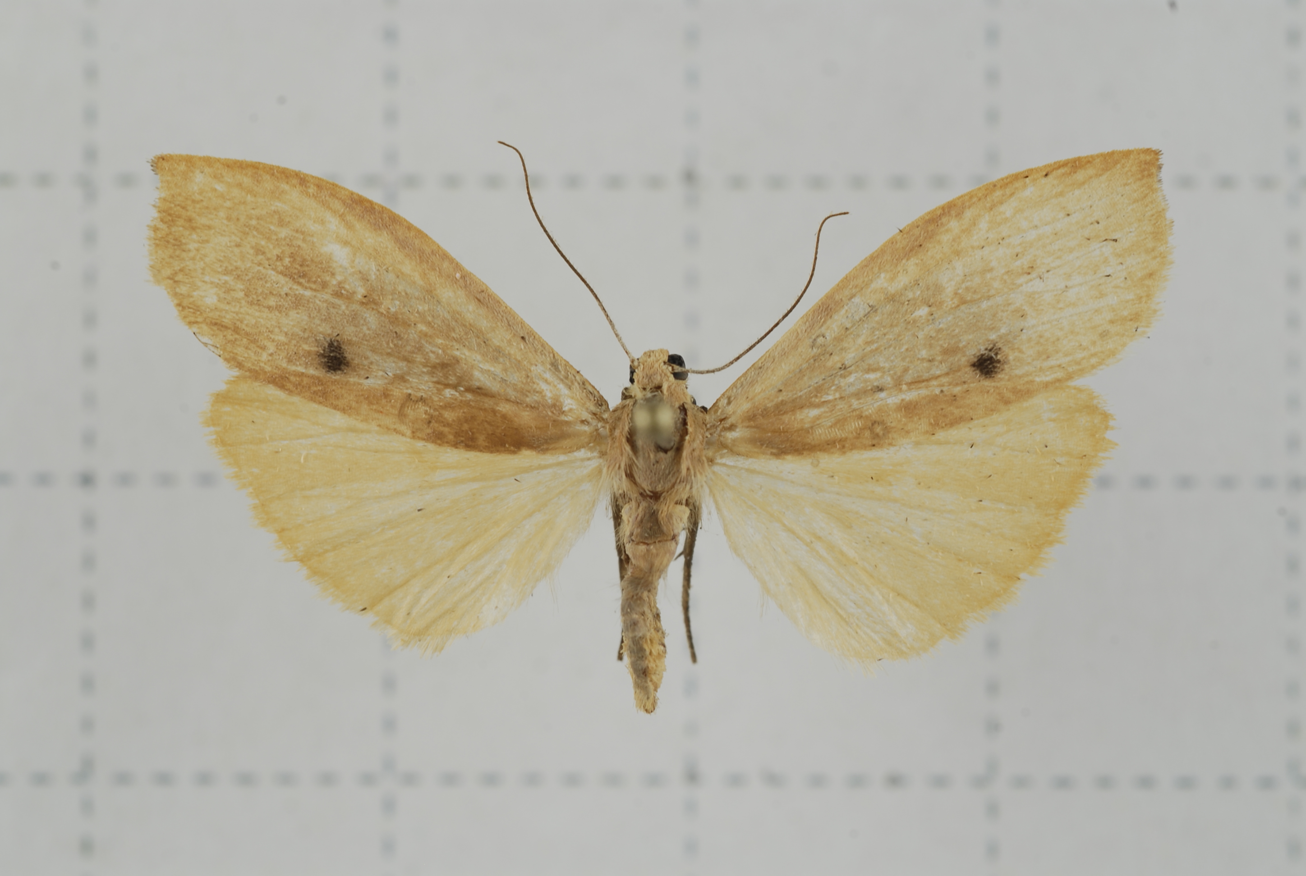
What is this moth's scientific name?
Manulea postmaculosa
